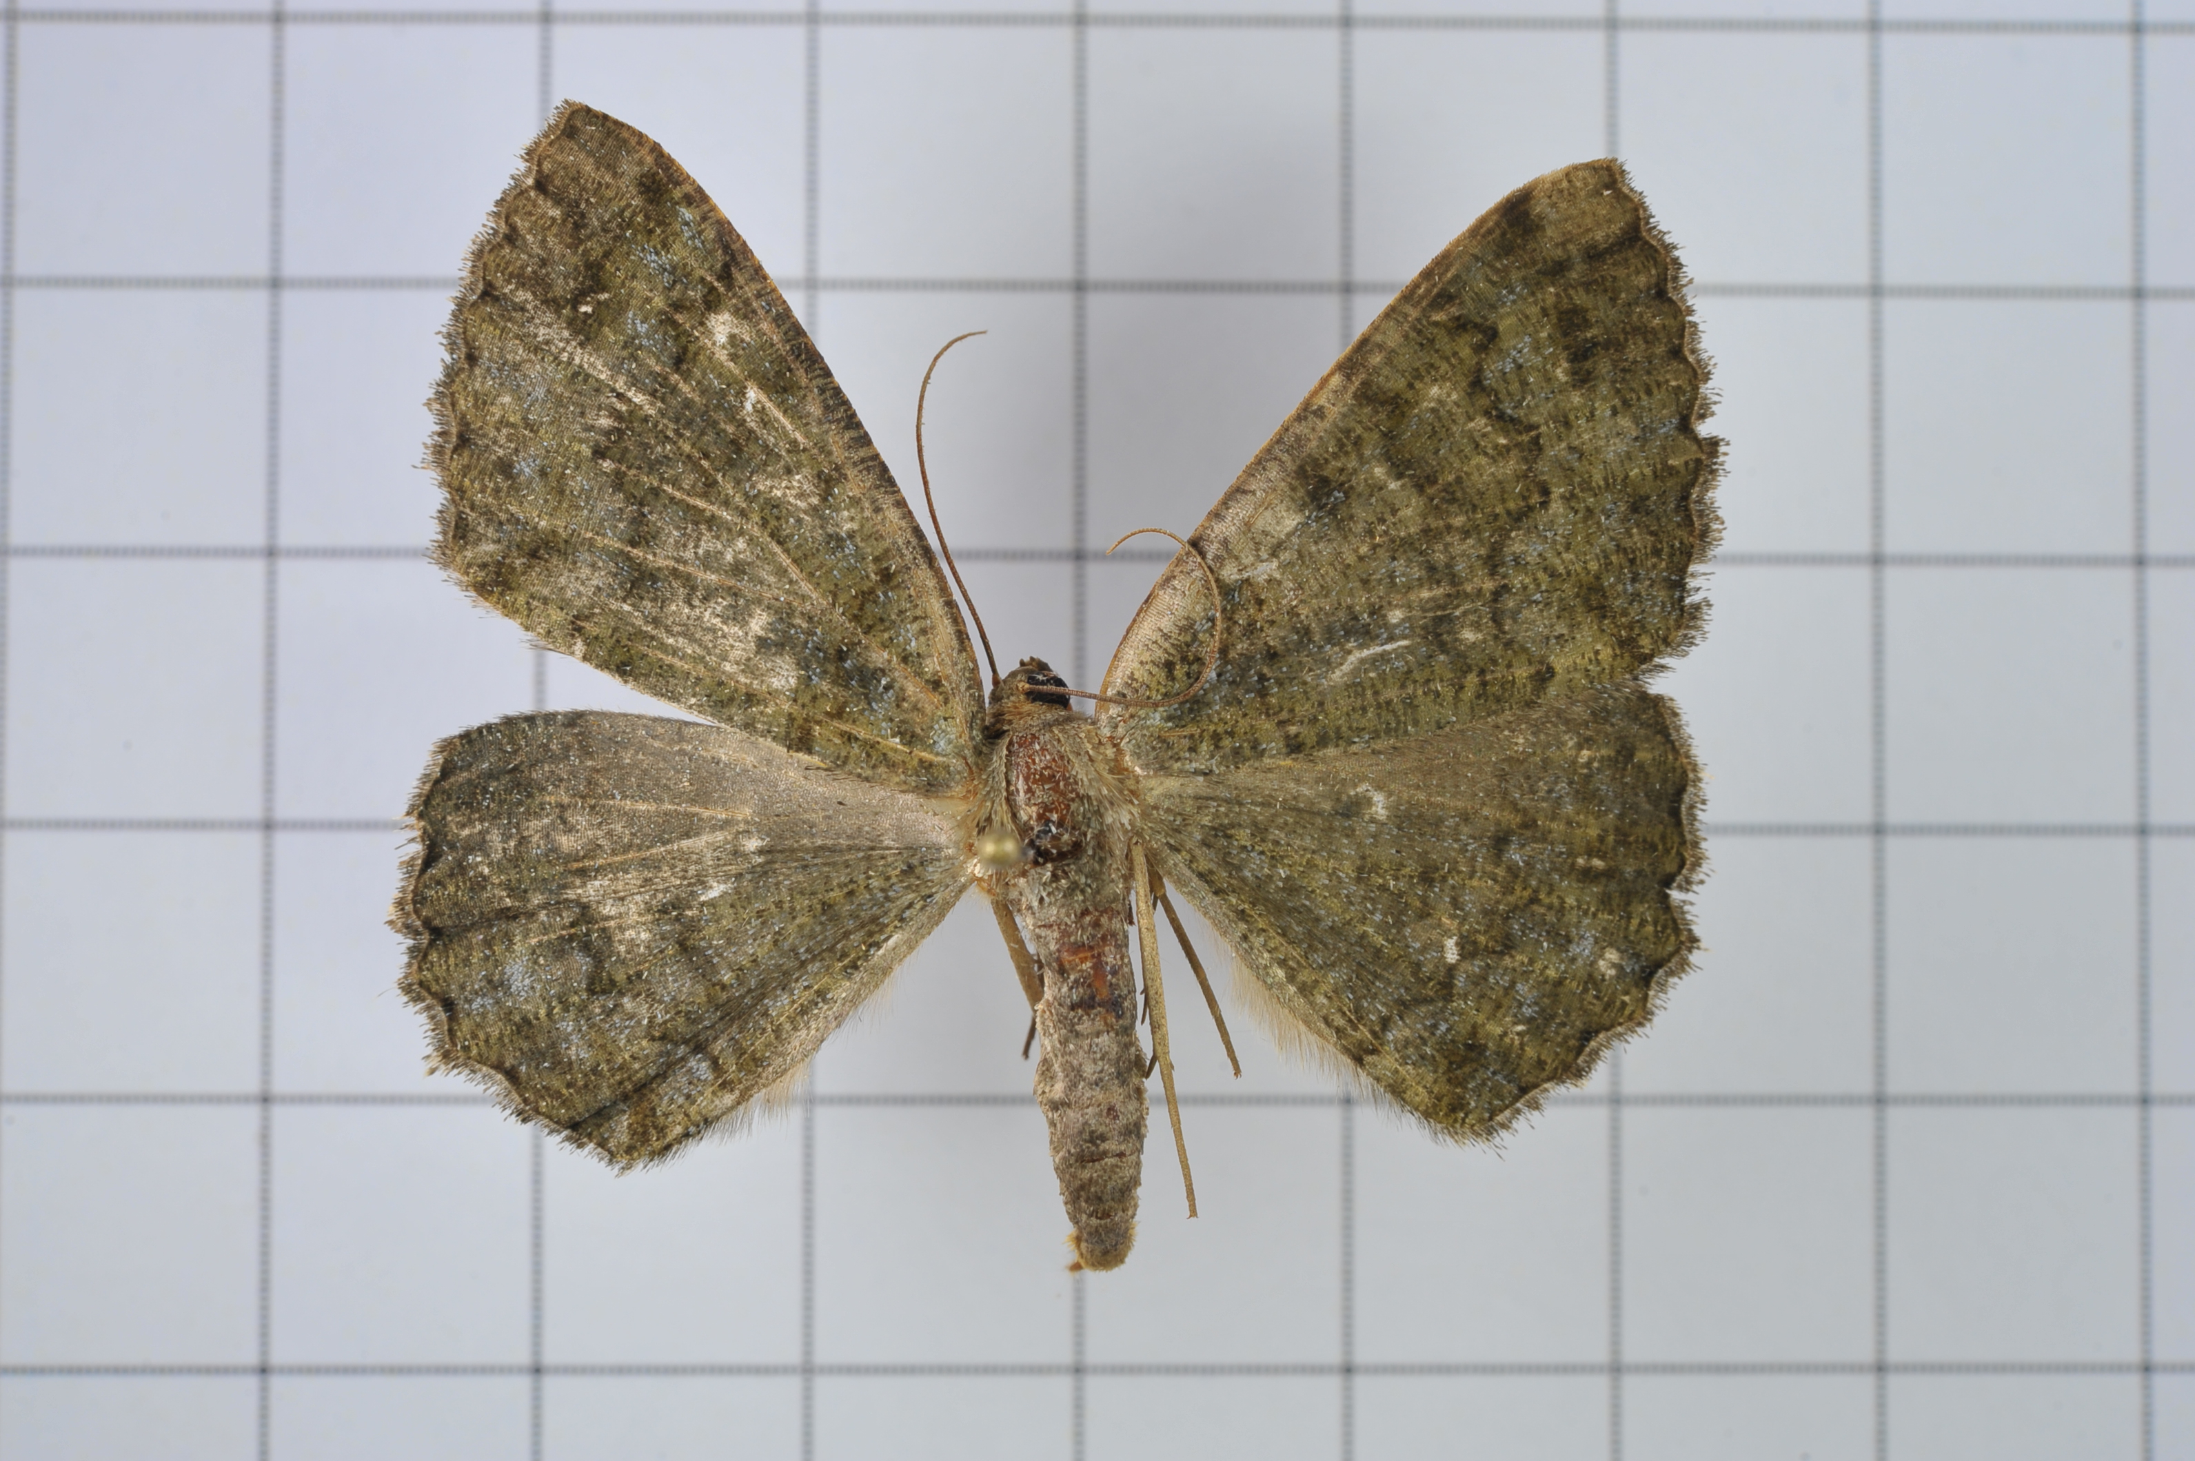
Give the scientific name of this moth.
Gnophos caenosa
